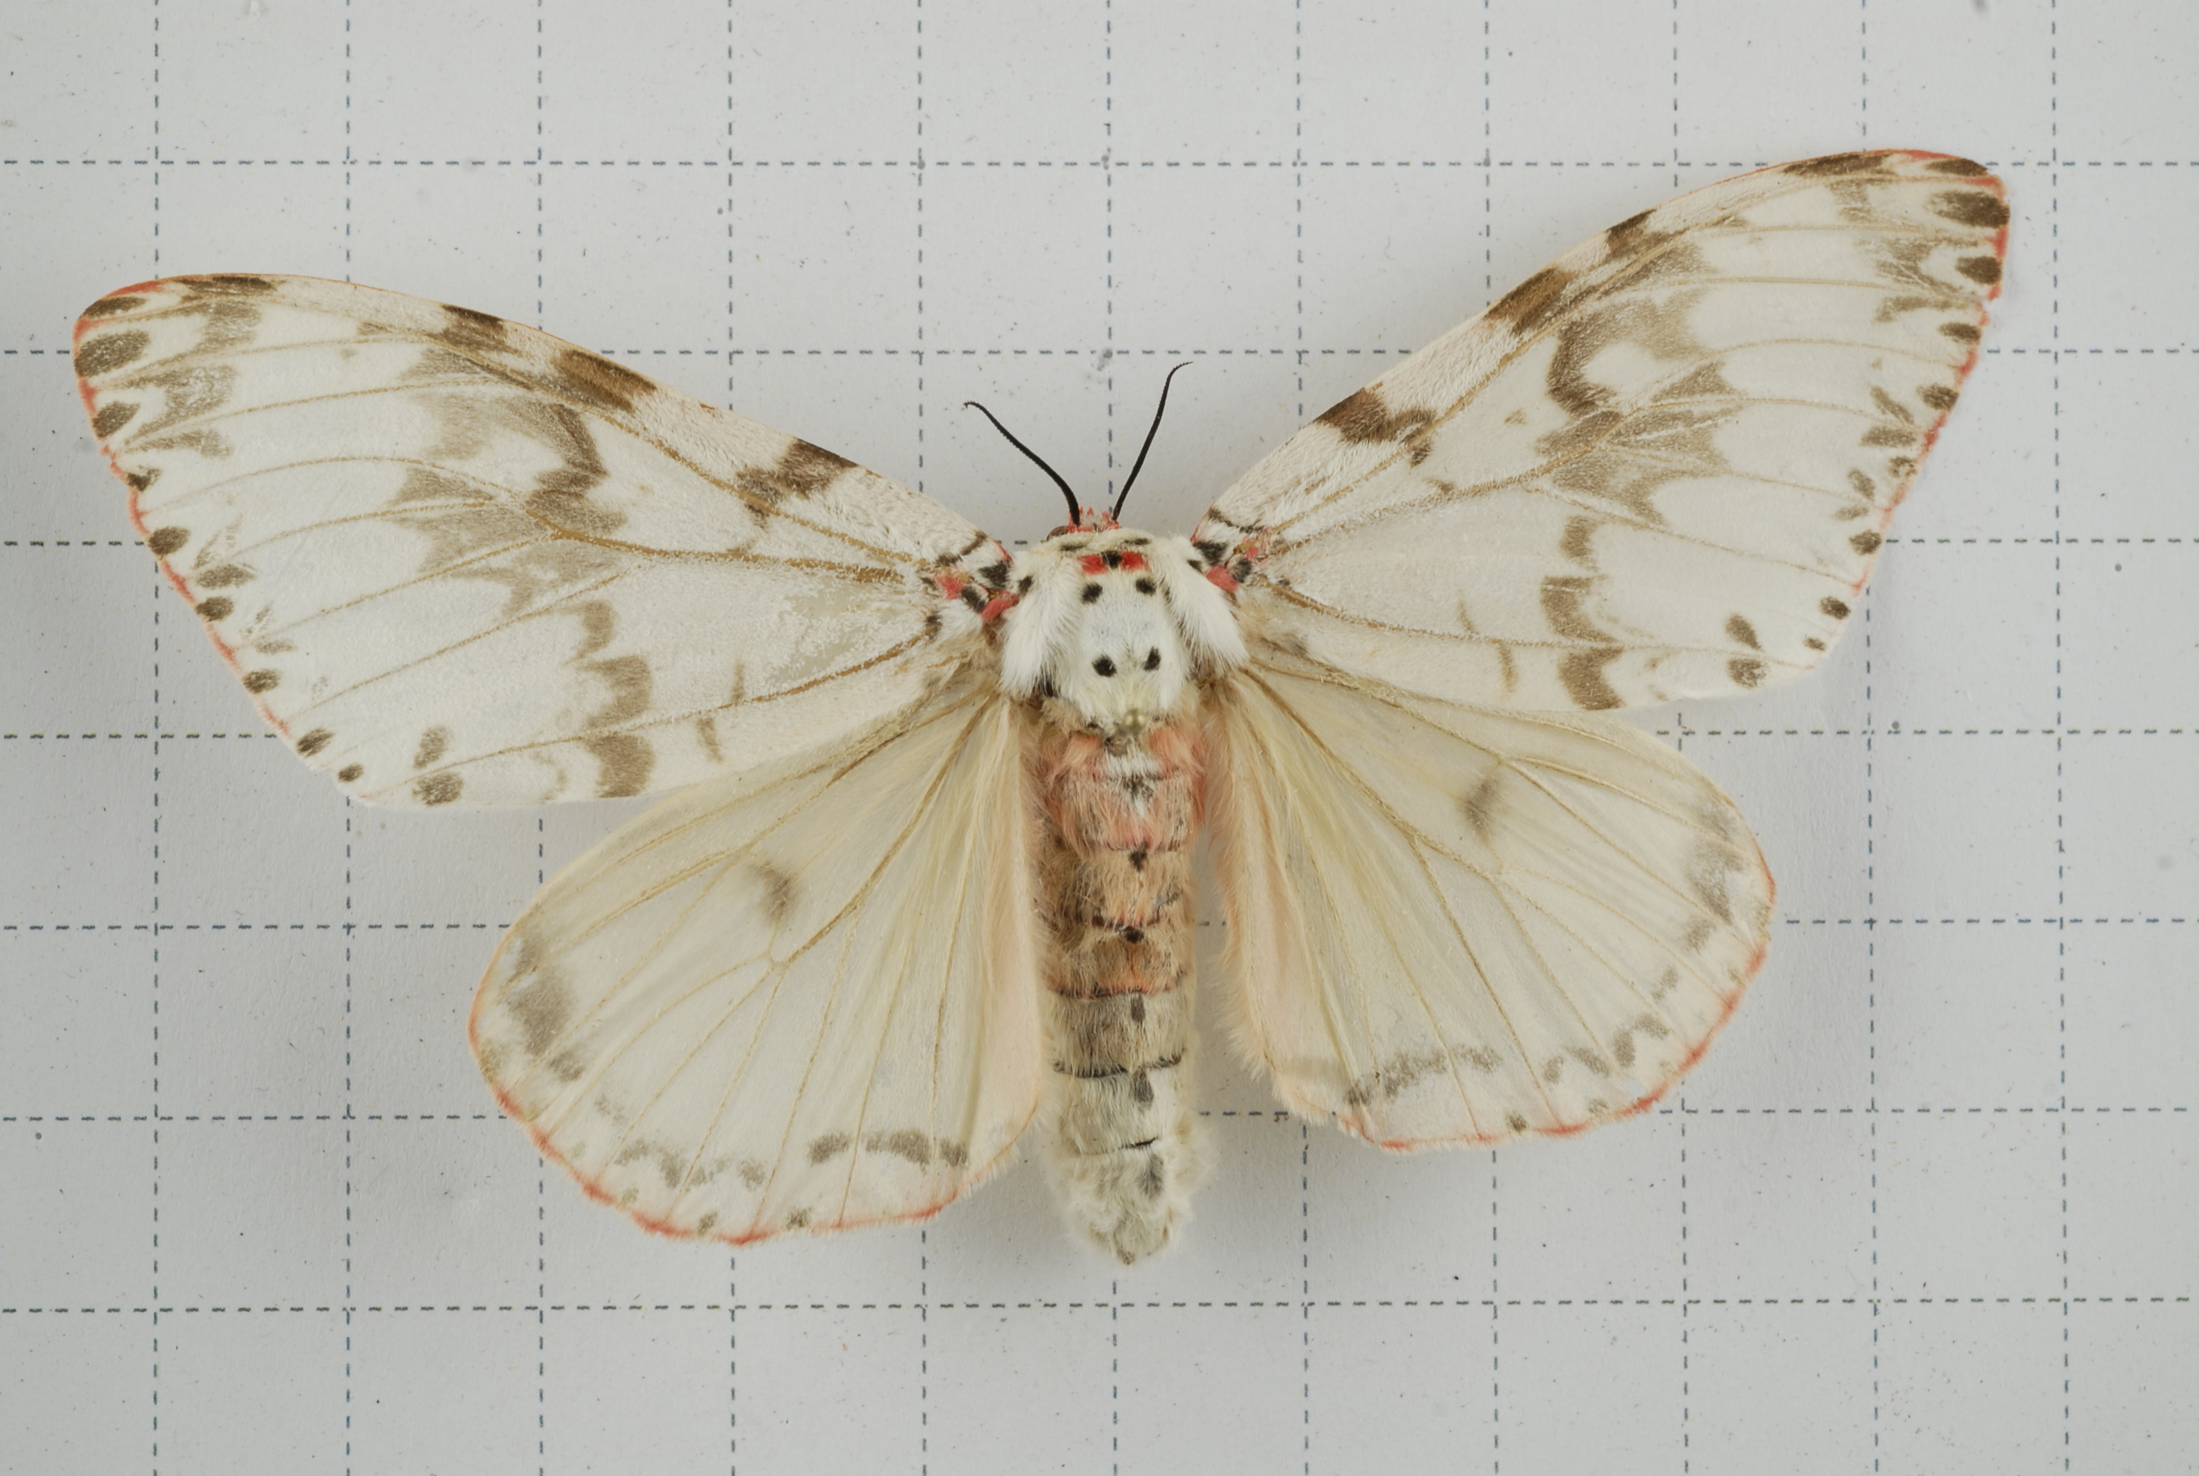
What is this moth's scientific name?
Lymantria mathura subpallida
